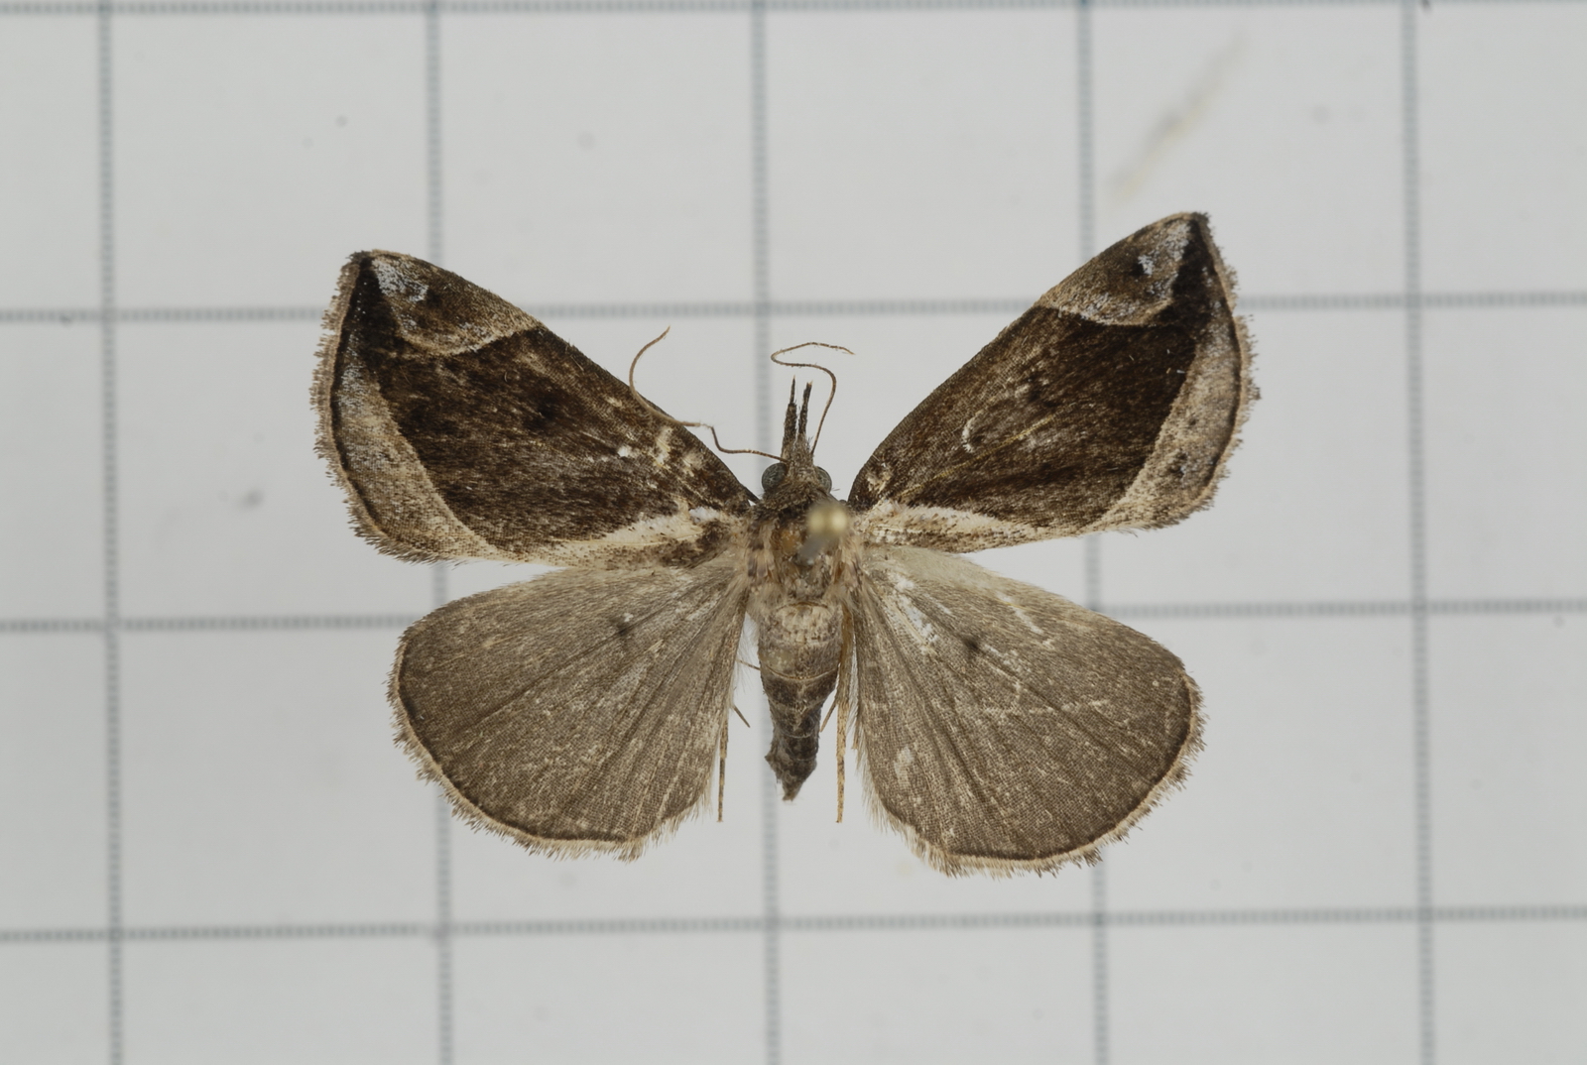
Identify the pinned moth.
Hypena perspicua
